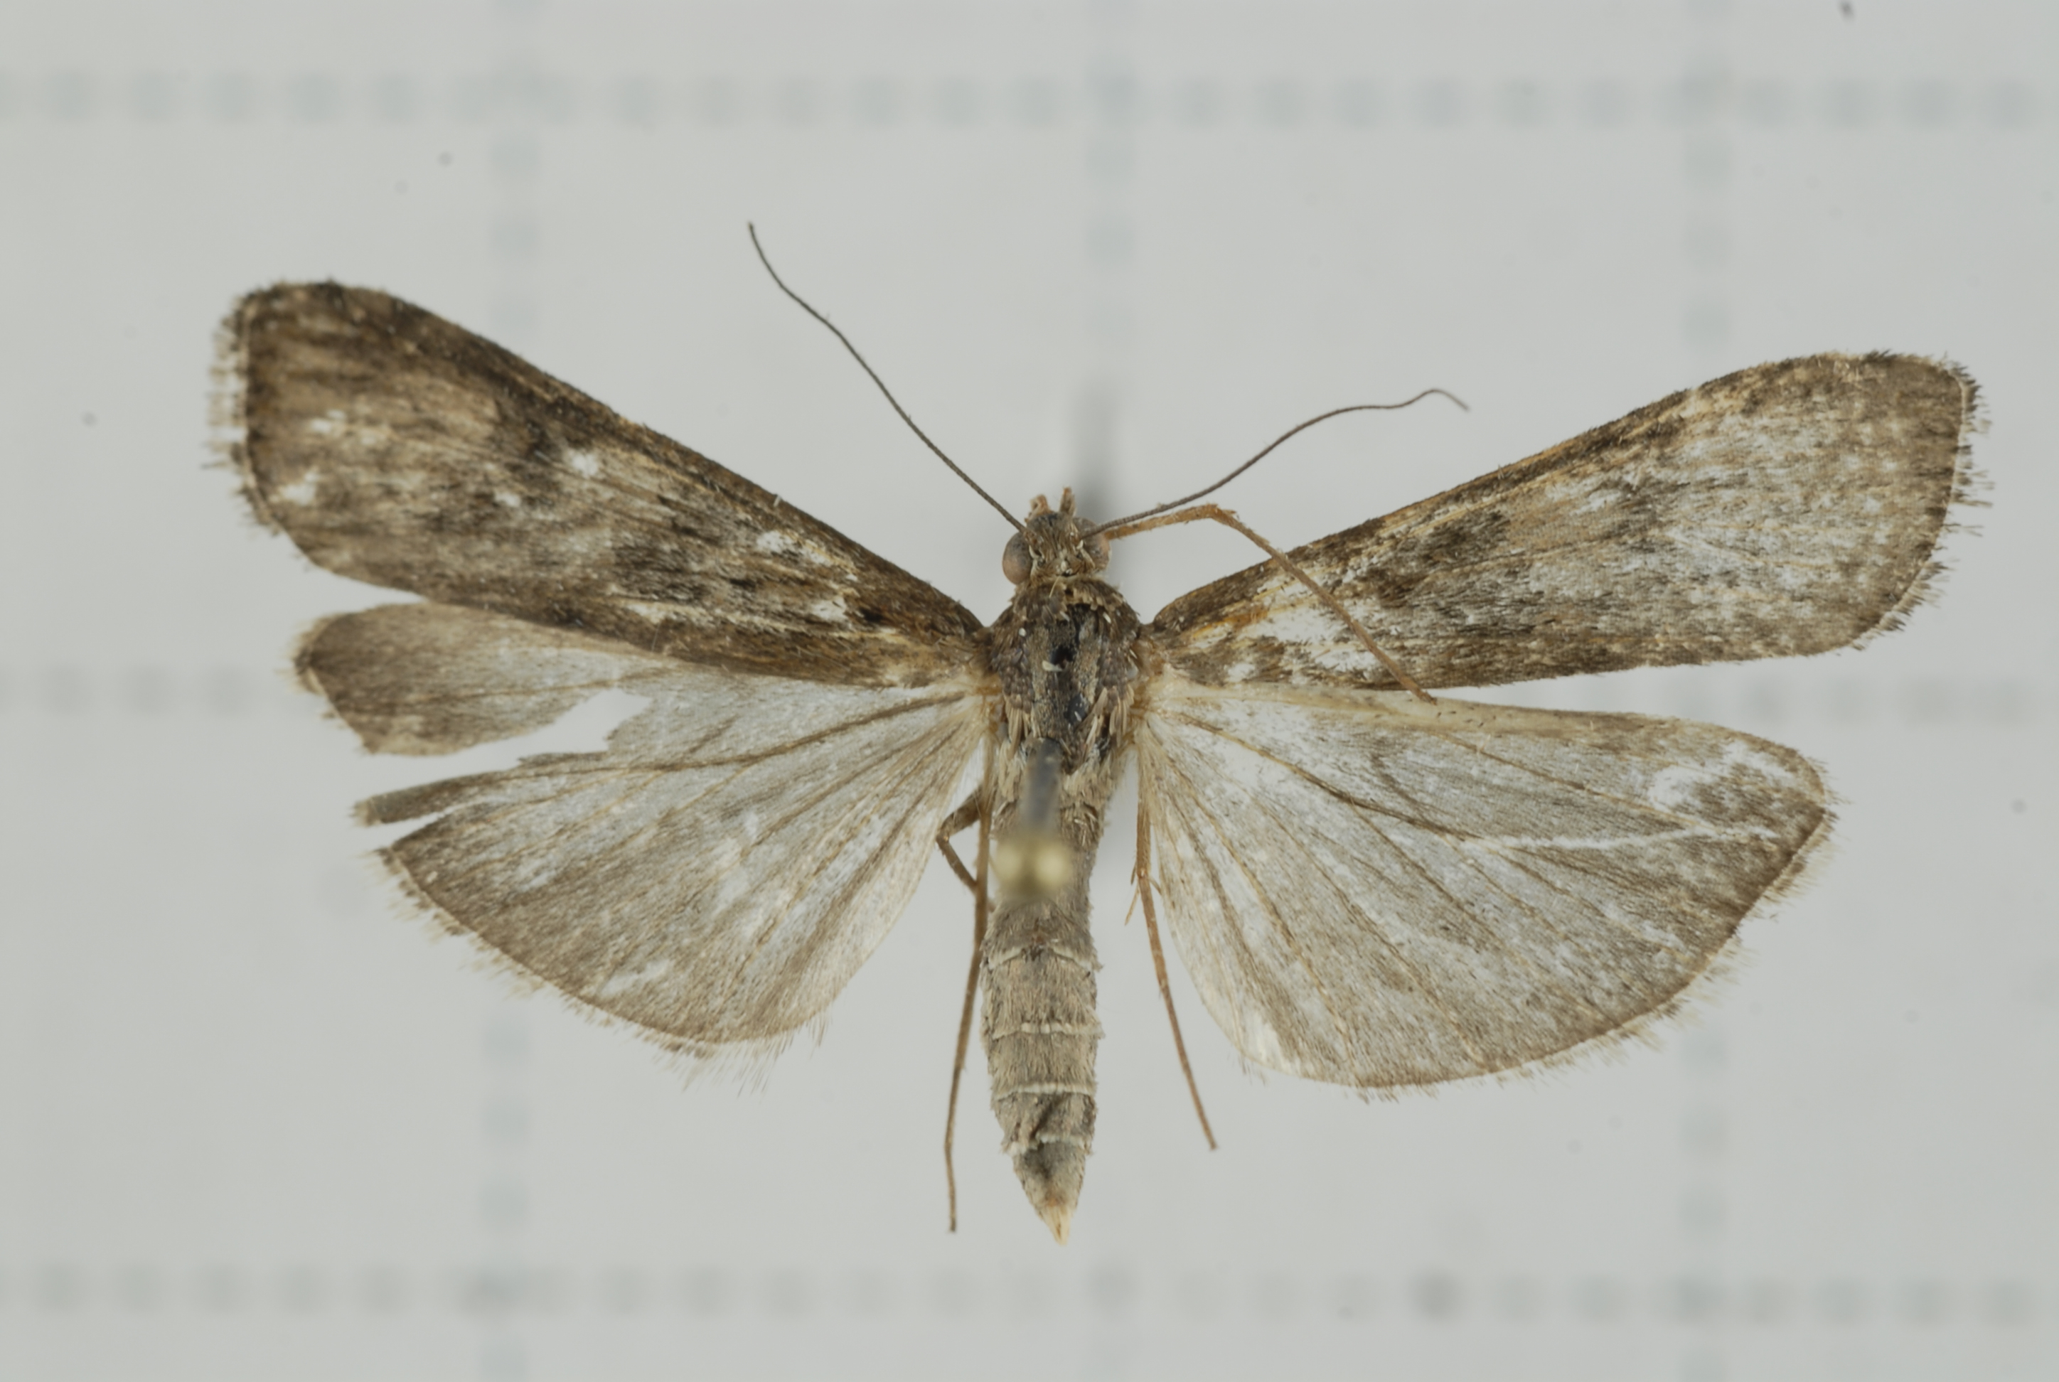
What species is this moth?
Nomophila noctuella
